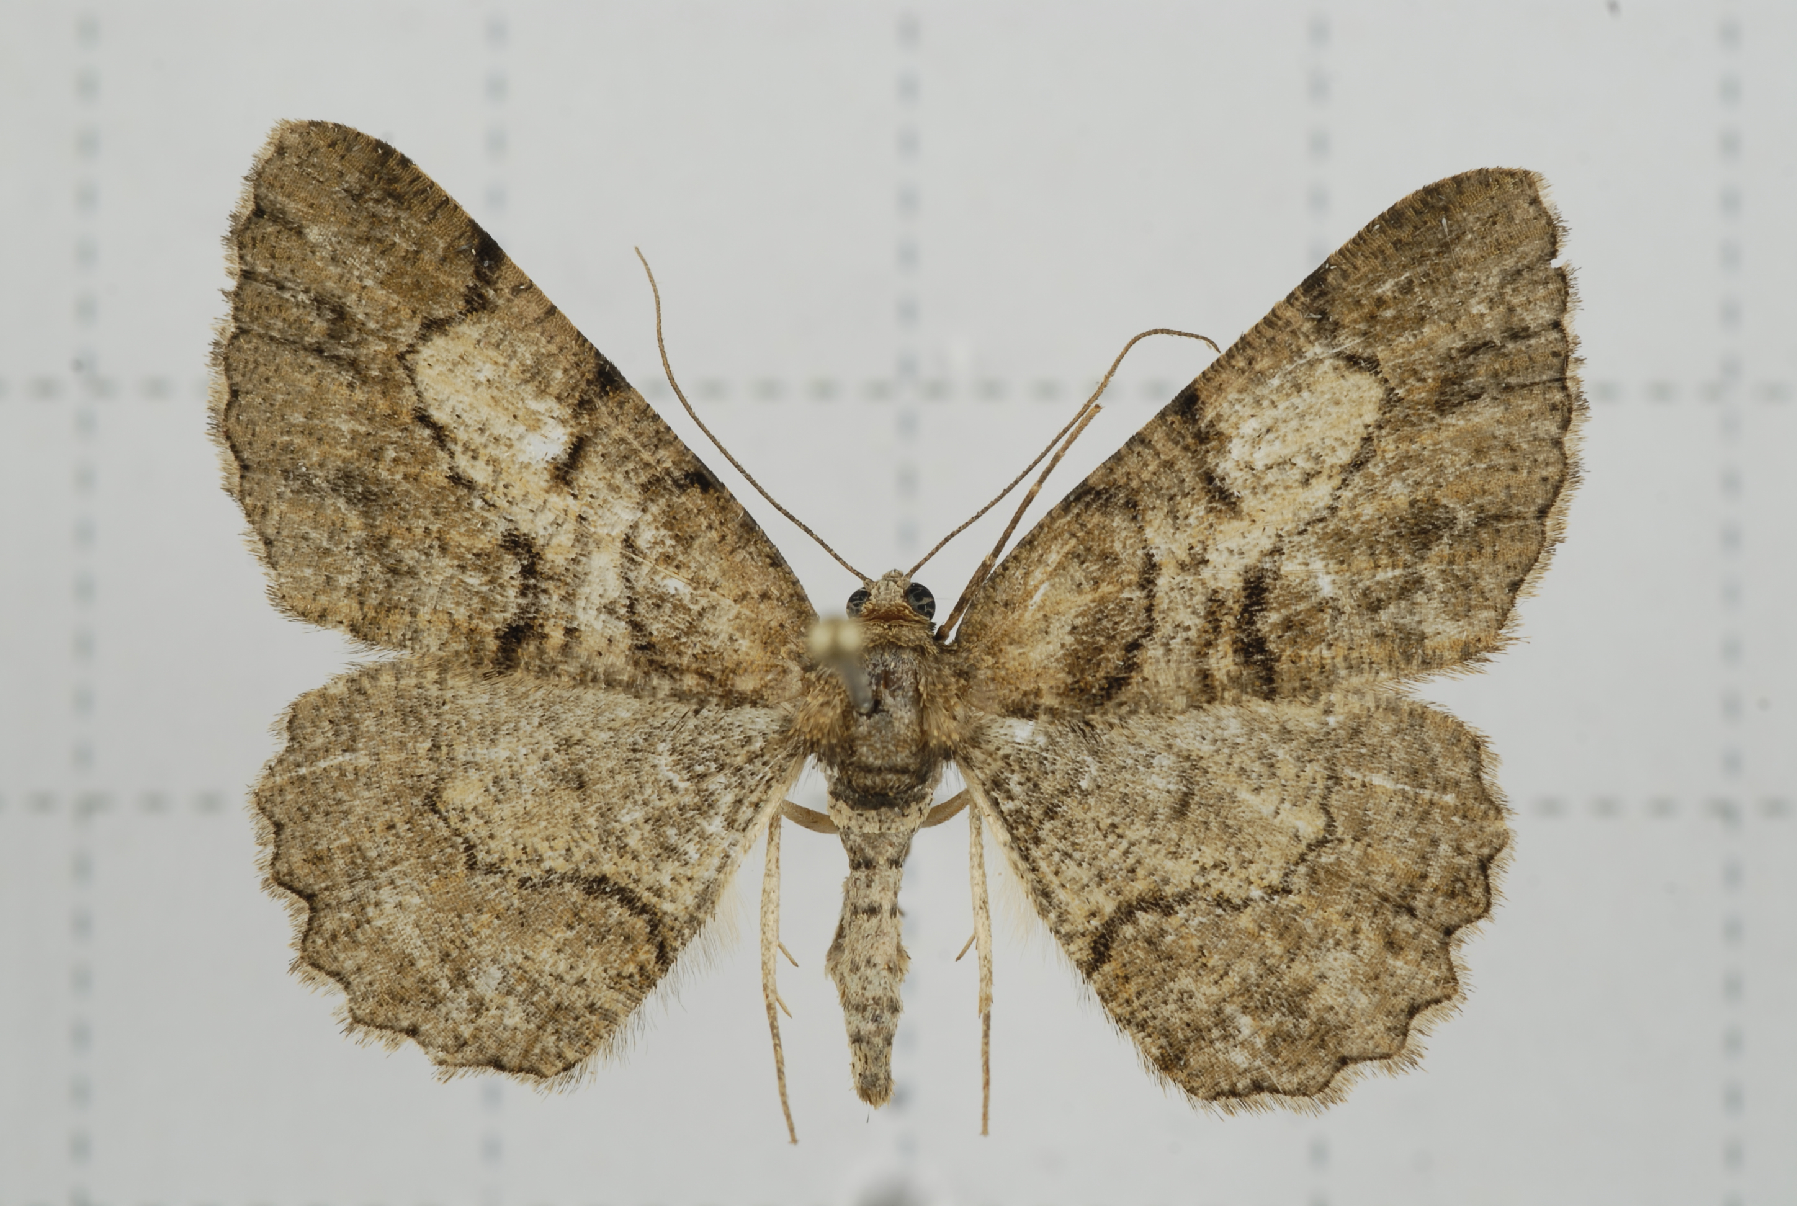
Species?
Psilalcis pulveraria
